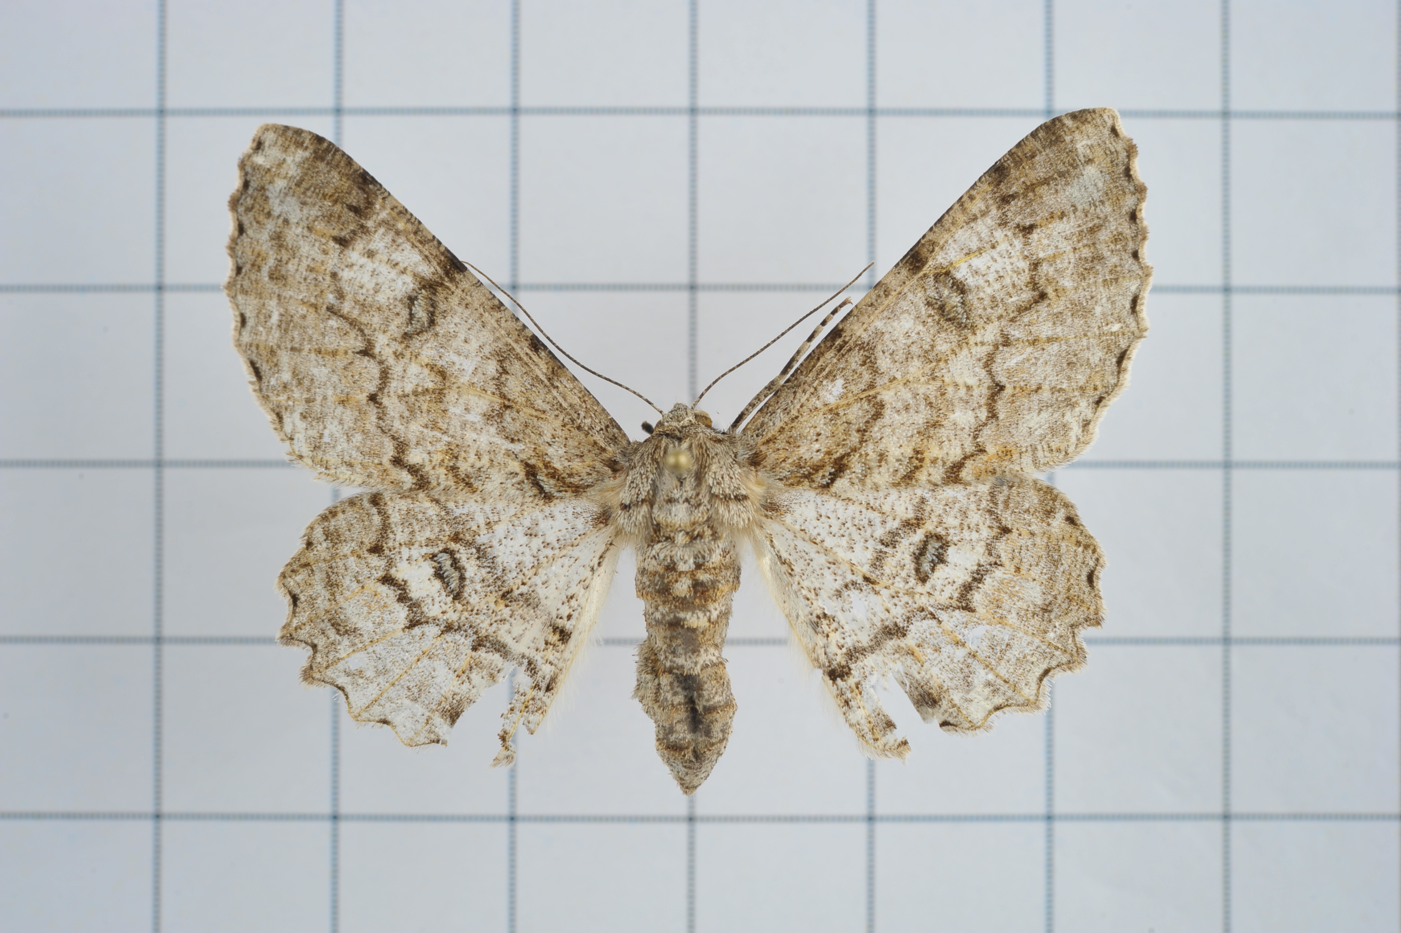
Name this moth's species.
Ascotis selenaria imparata
